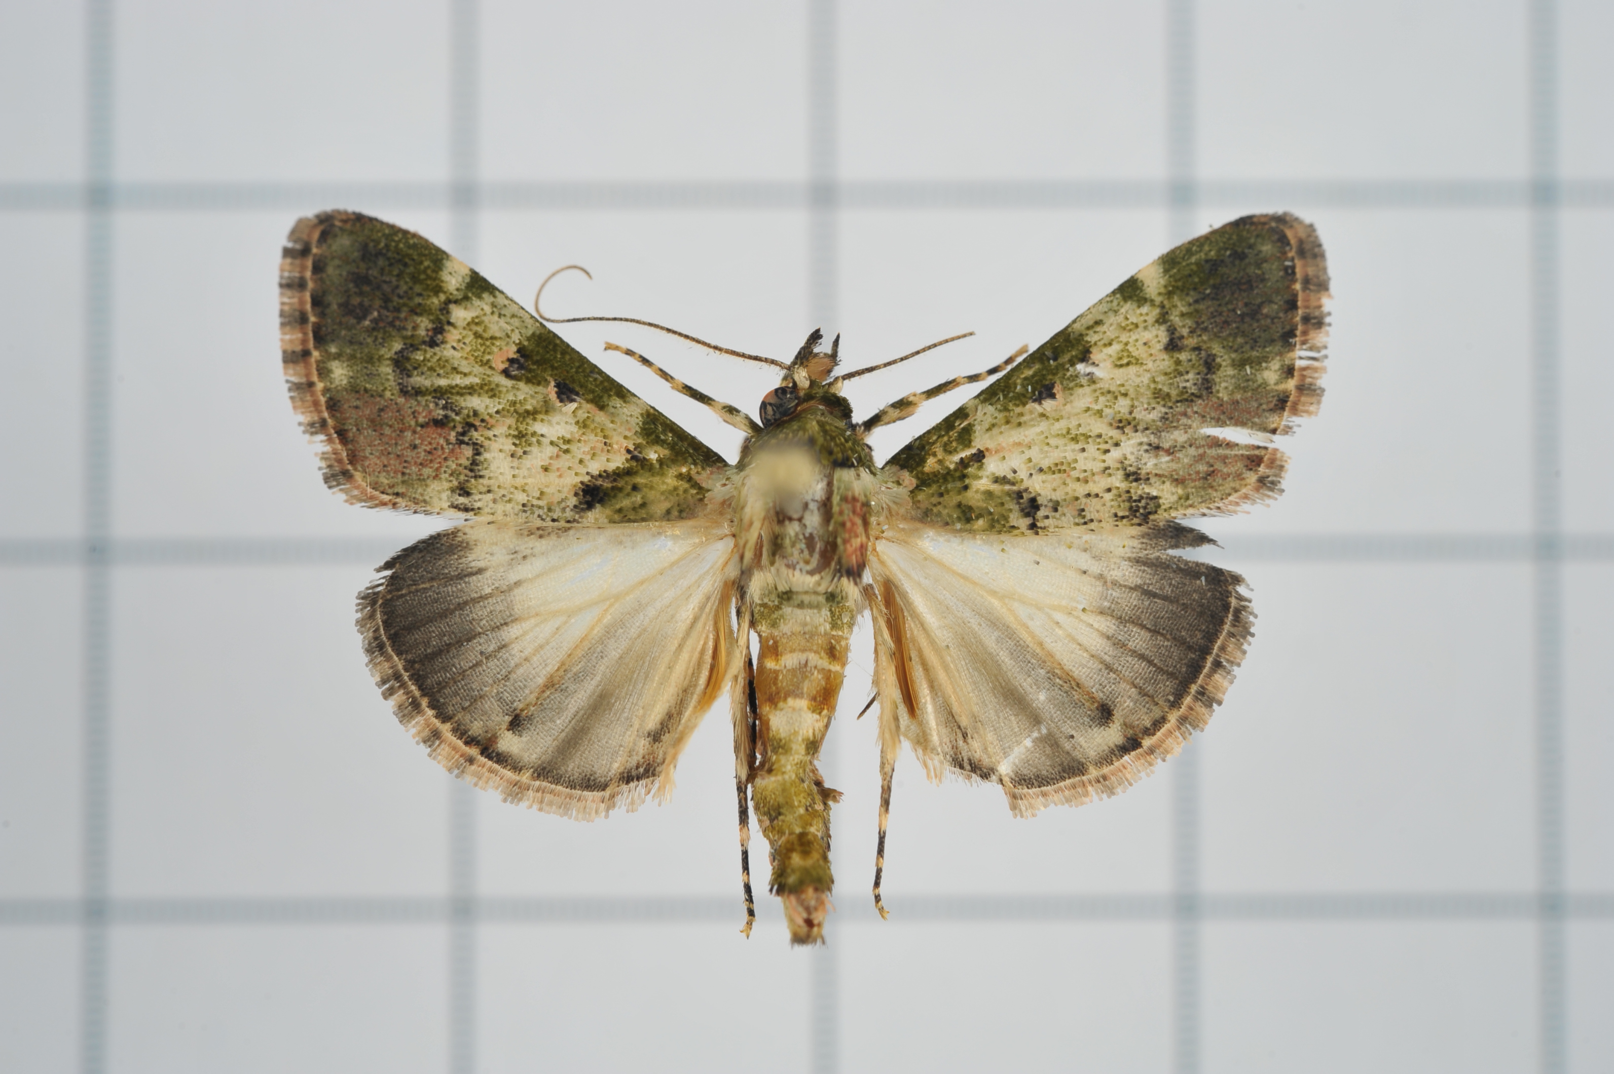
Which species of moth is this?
Termioptycha longispina
